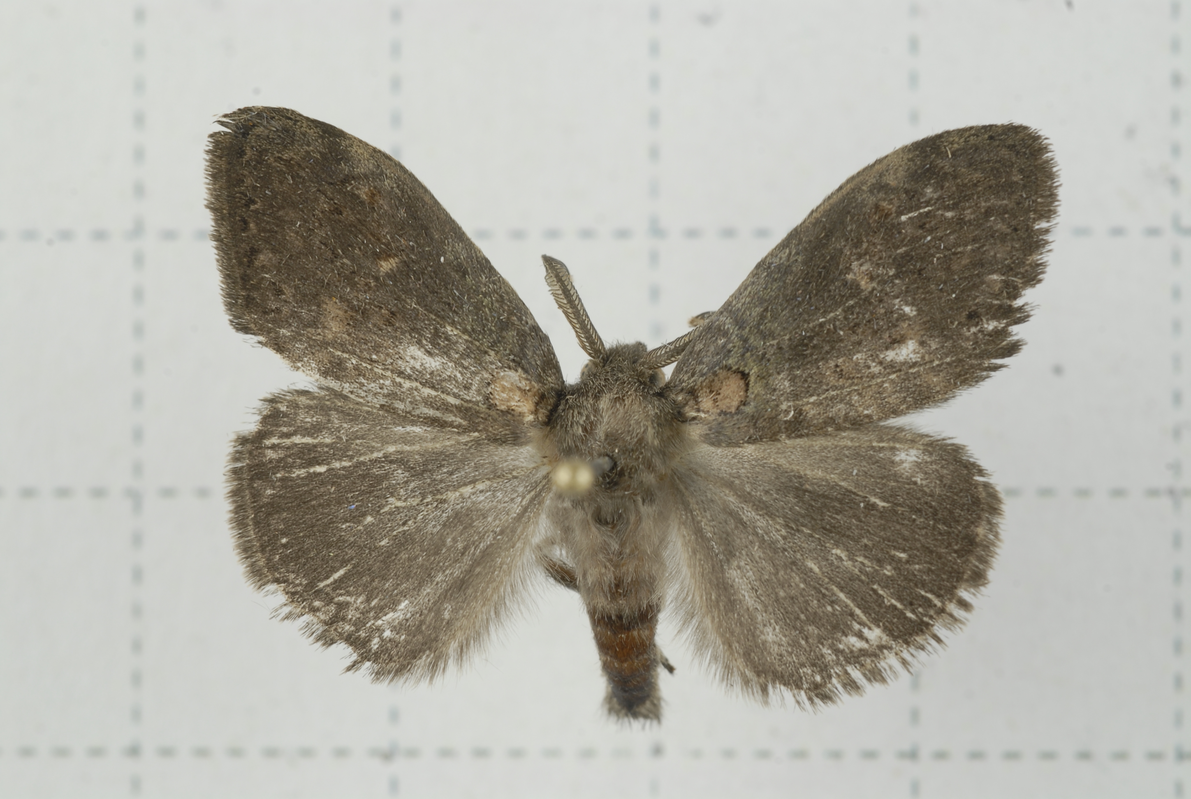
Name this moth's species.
Olene dudgeoni
